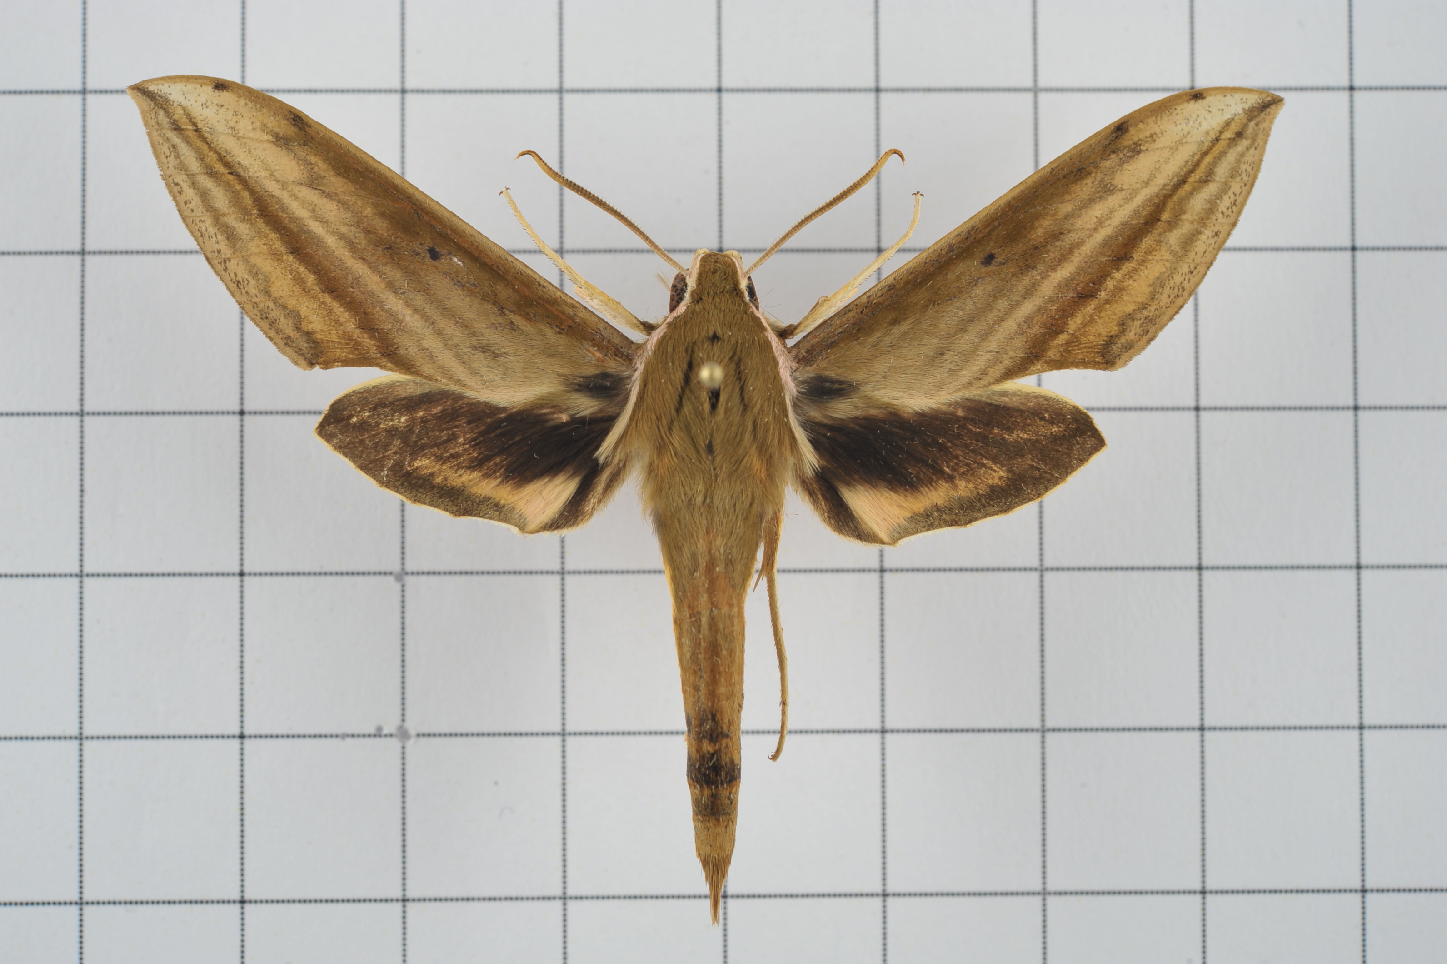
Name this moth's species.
Cechetra minor
